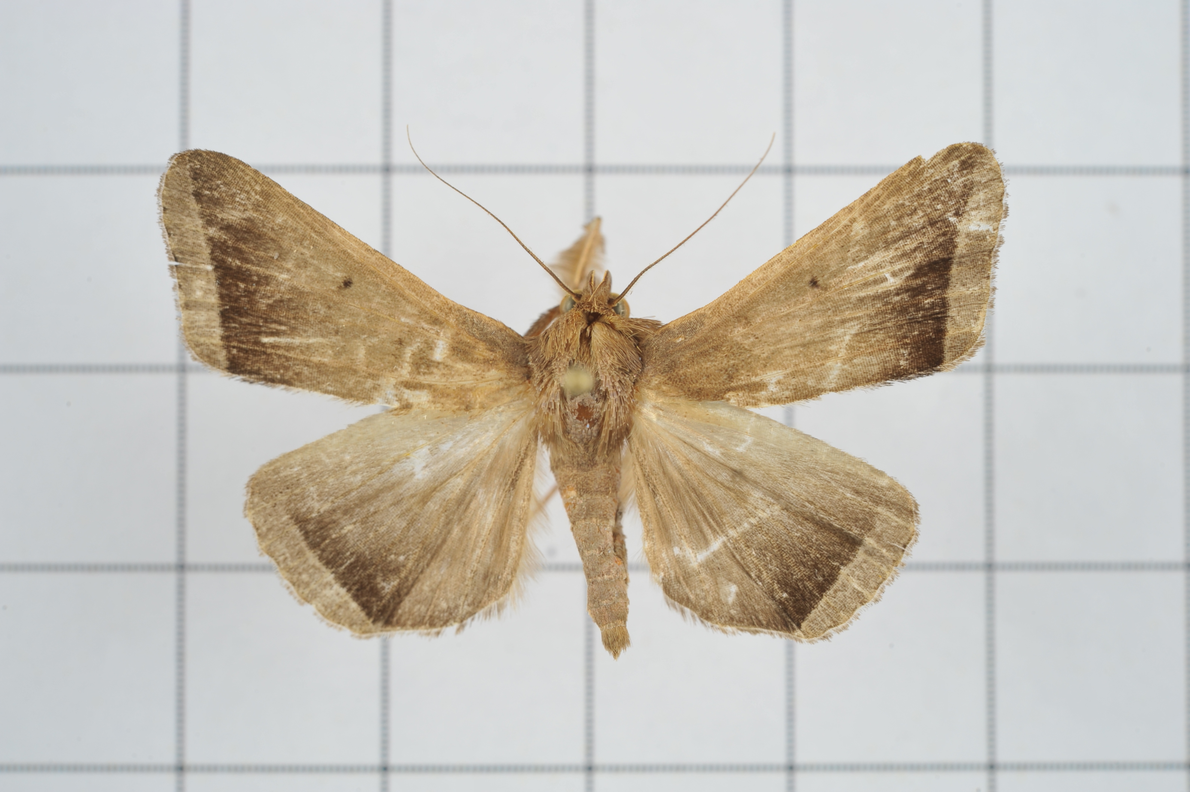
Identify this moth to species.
Simplicia bimarginata
